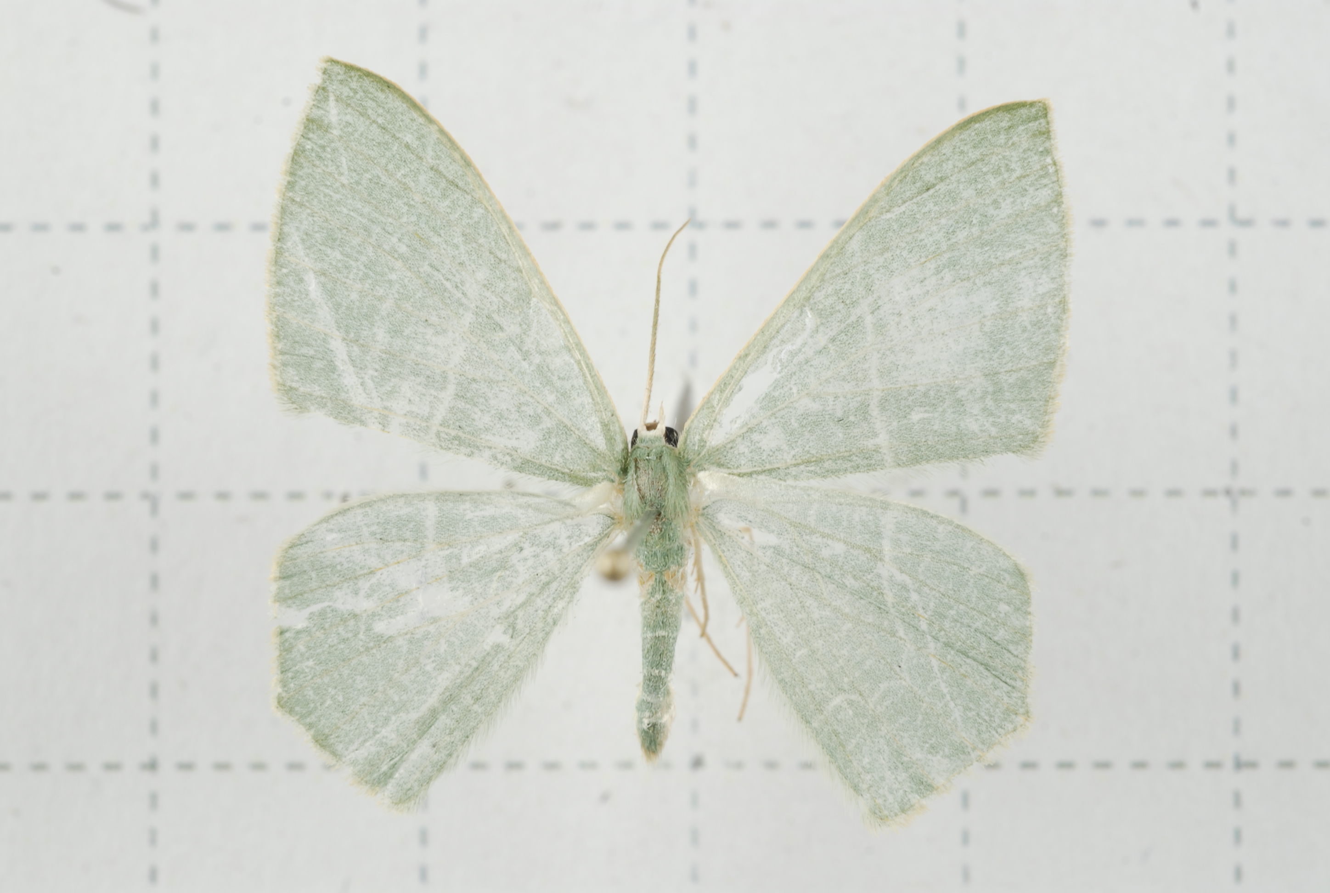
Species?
Orothalassodes pervulgatus
